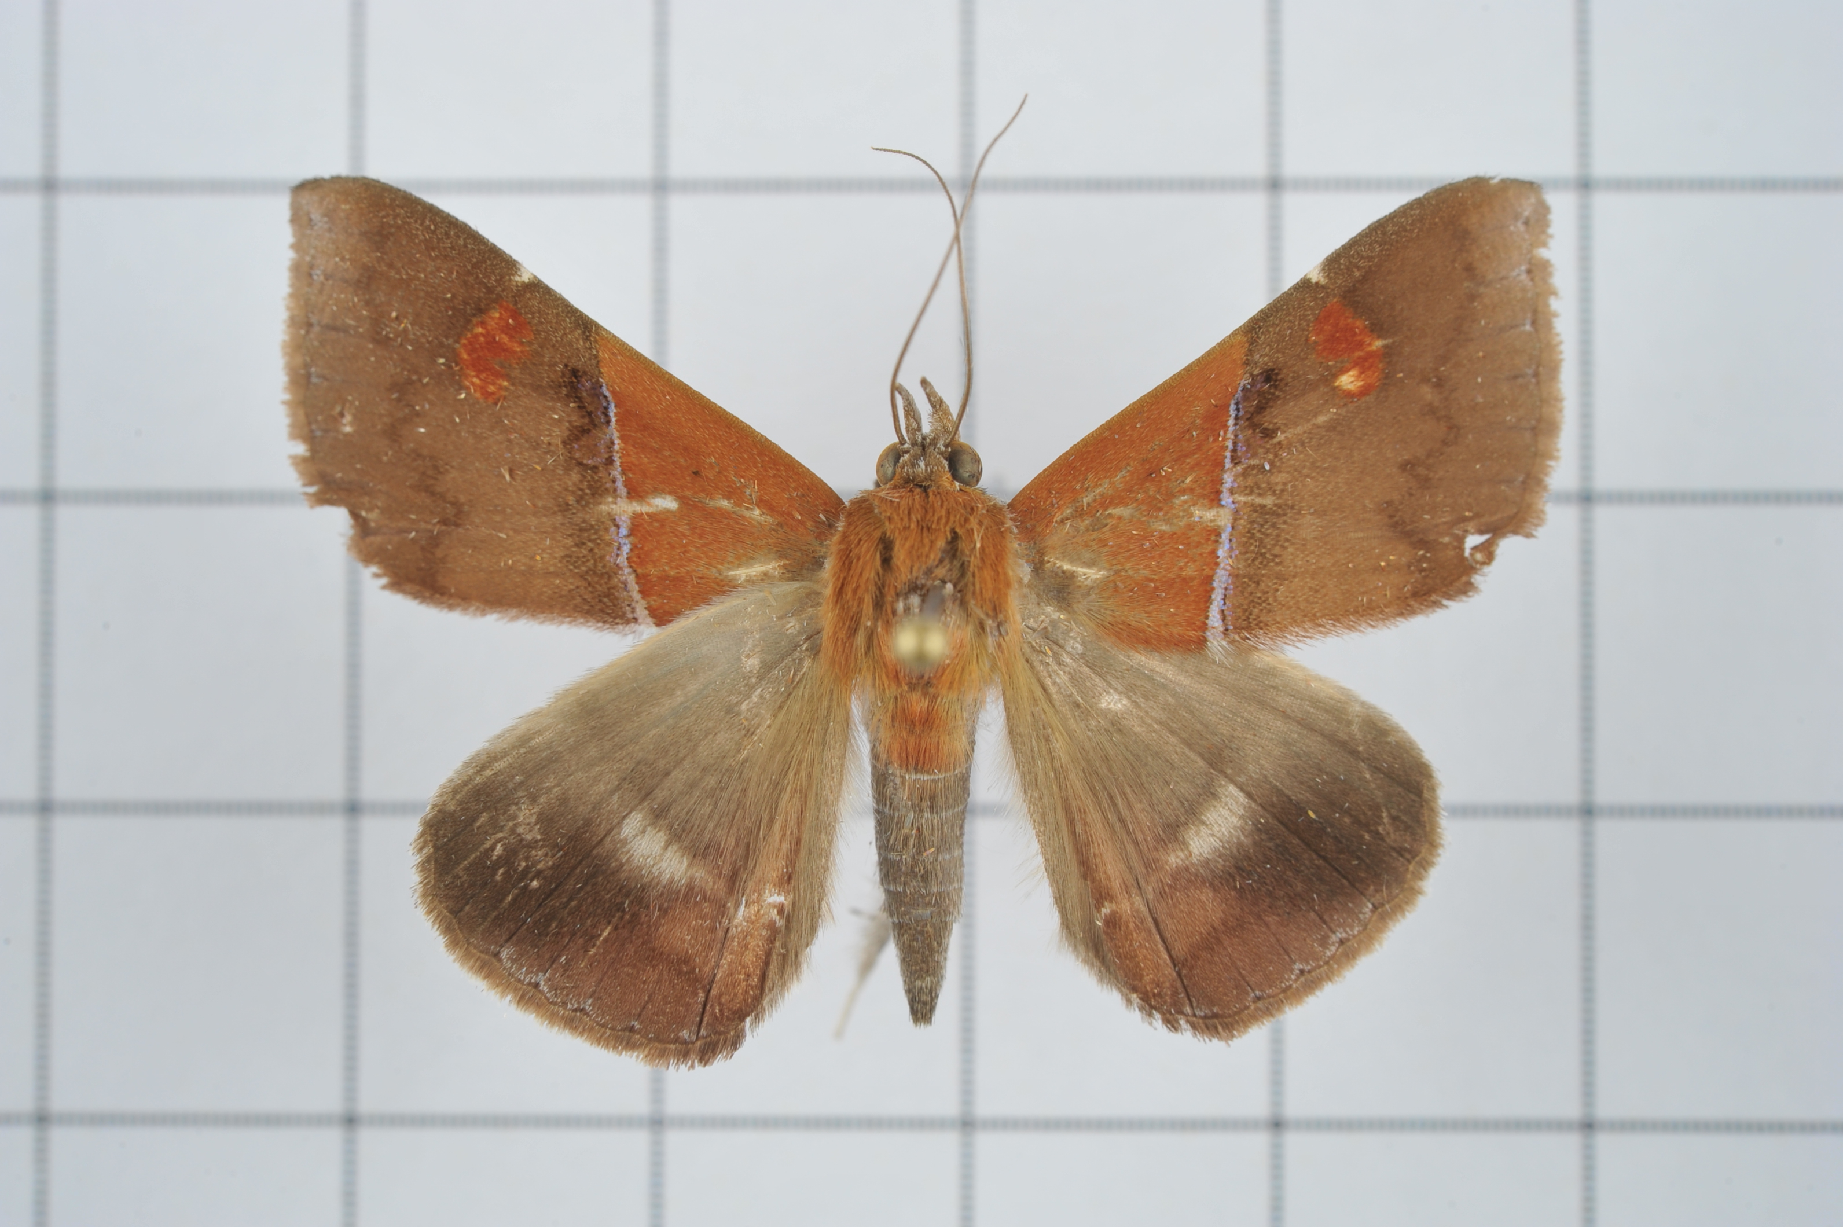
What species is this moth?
Sympis rufibasis
